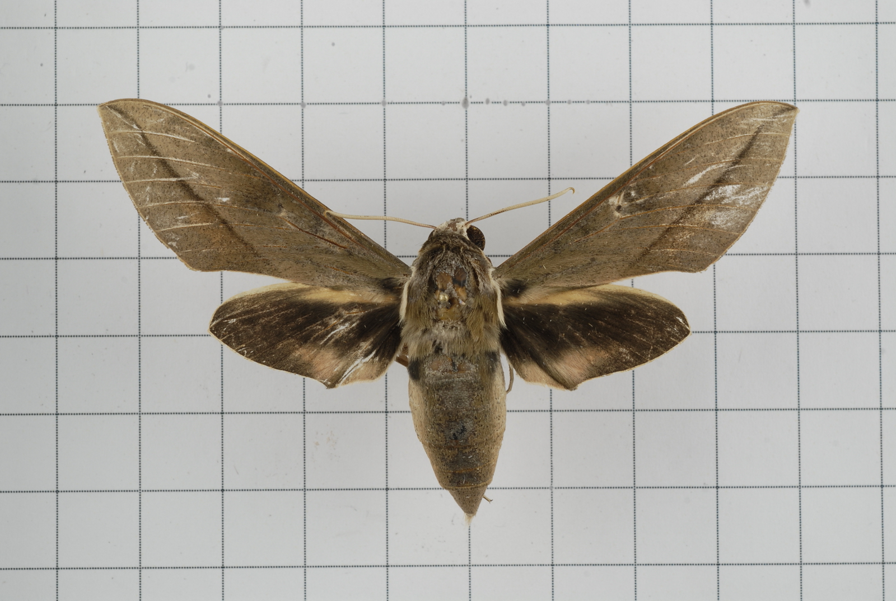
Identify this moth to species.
Theretra tibetiana
